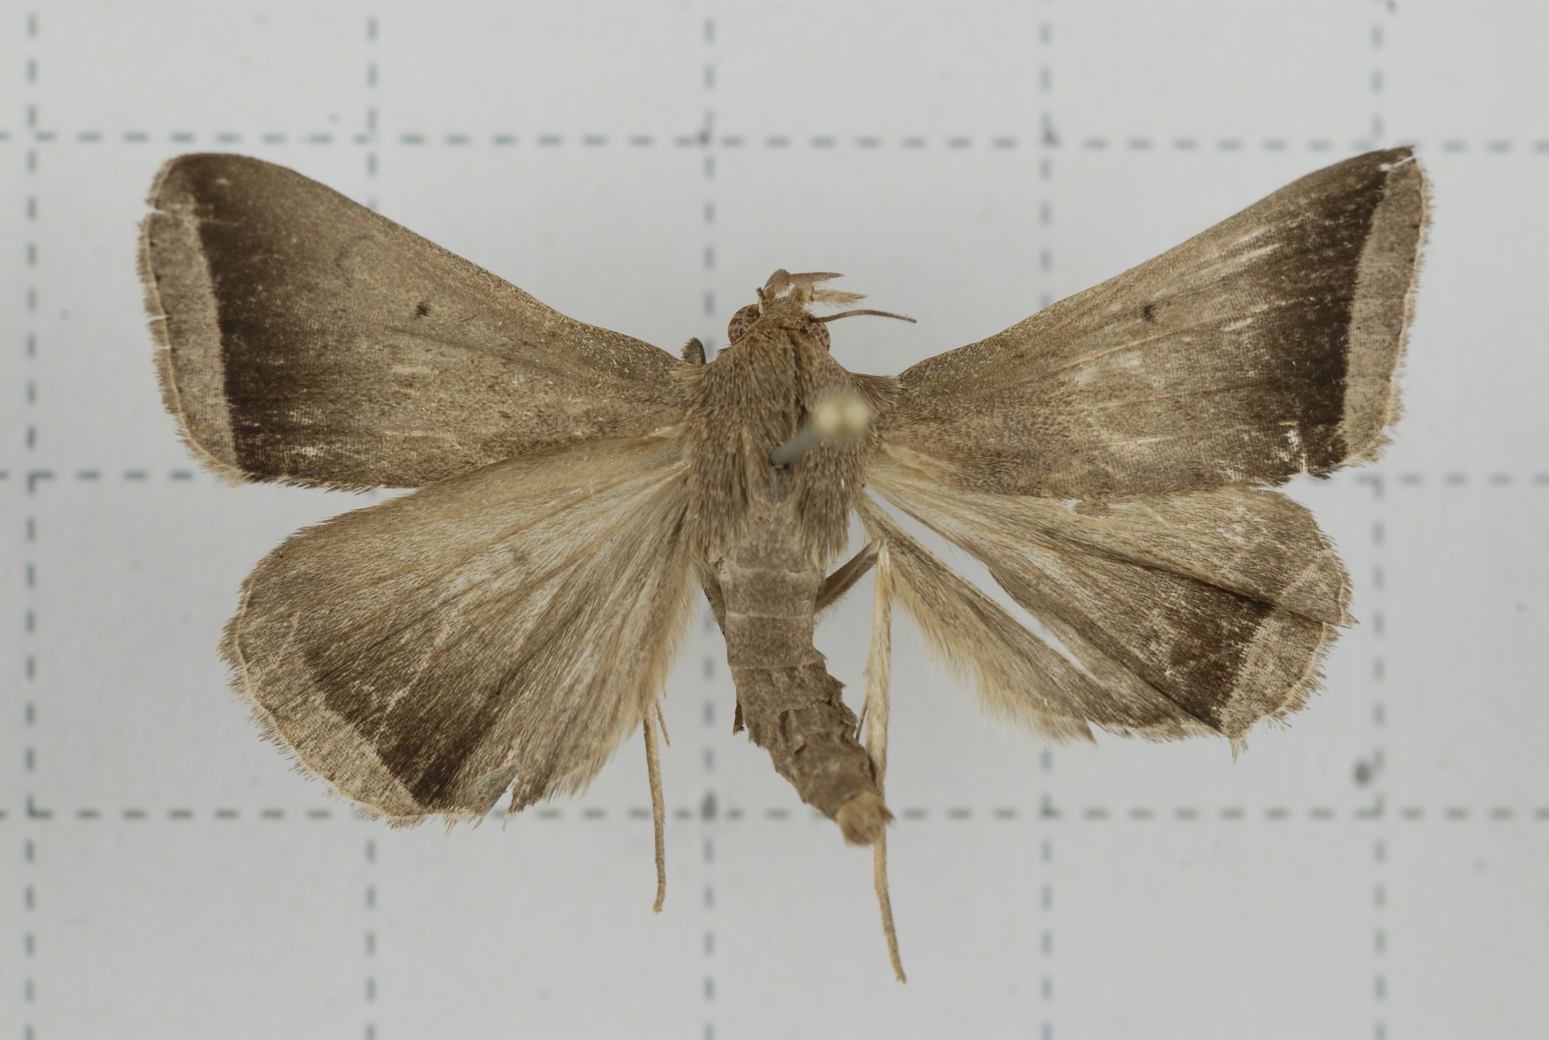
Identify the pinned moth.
Simplicia bimarginata
